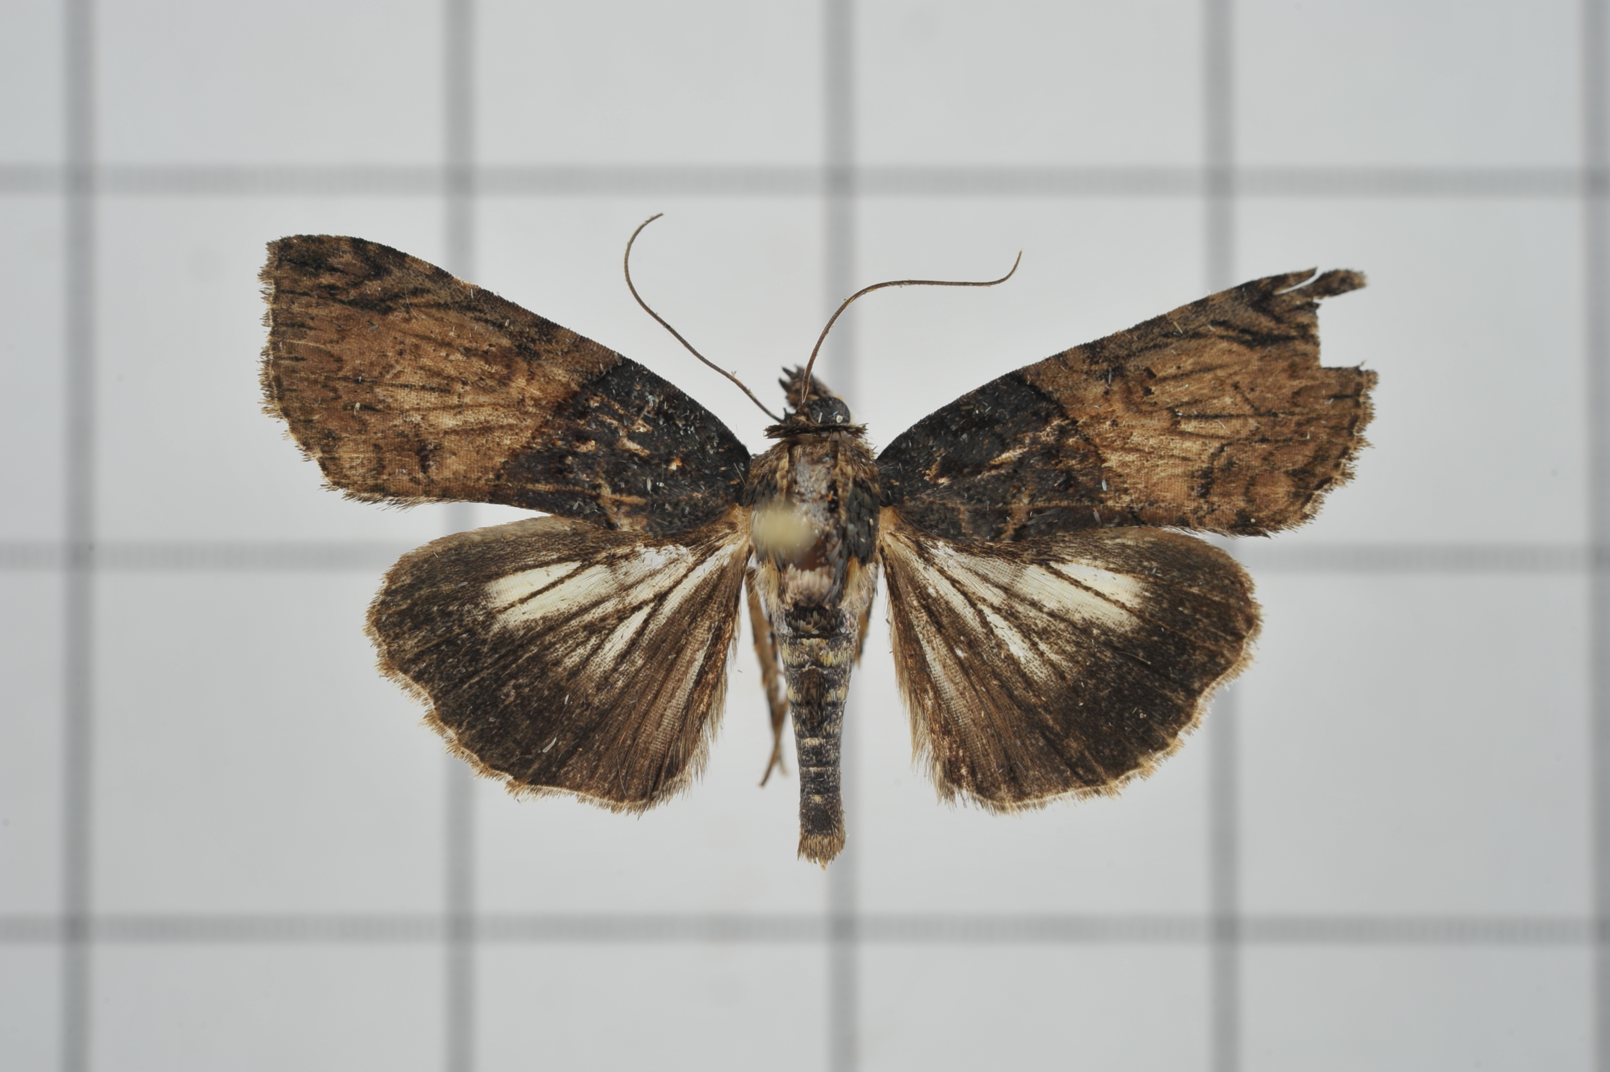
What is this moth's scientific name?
Lophoptera phaeobasis
